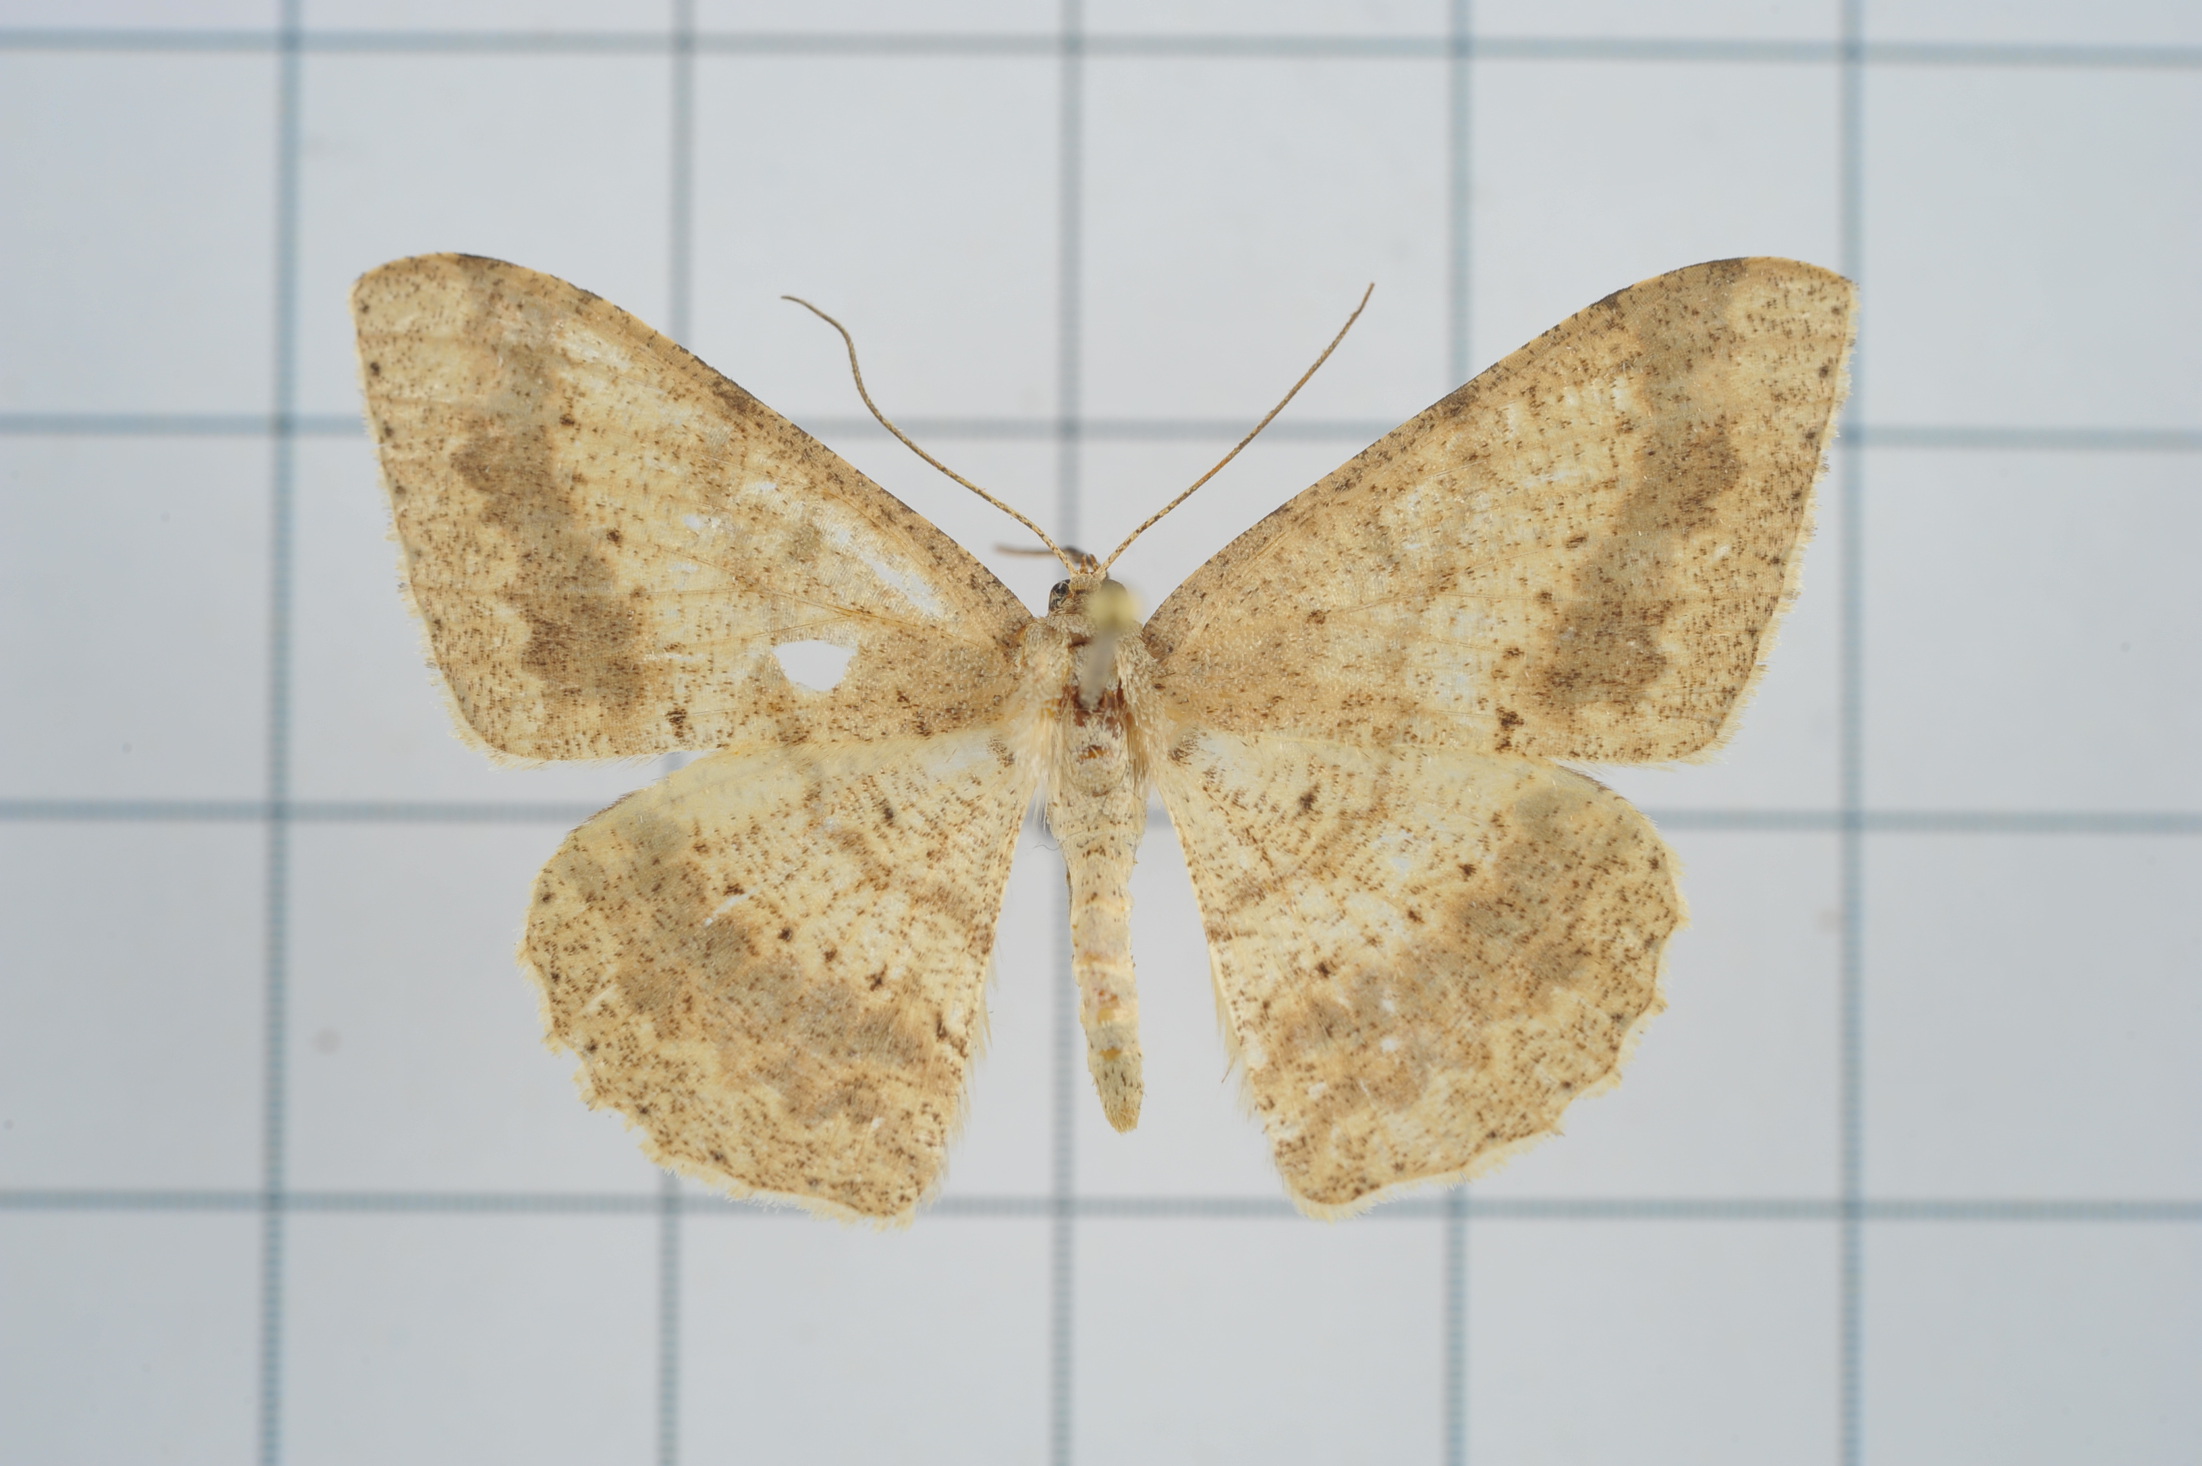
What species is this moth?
Luxiaria mitorrhaphes
